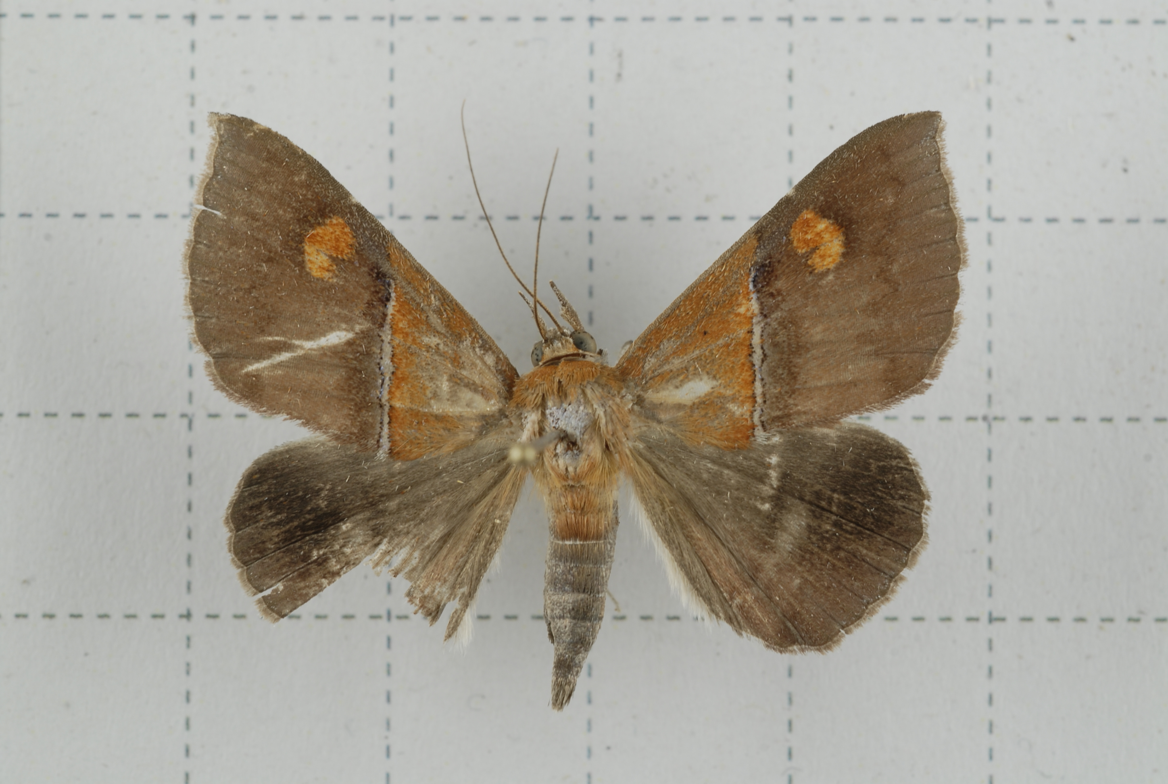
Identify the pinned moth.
Sympis rufibasis
